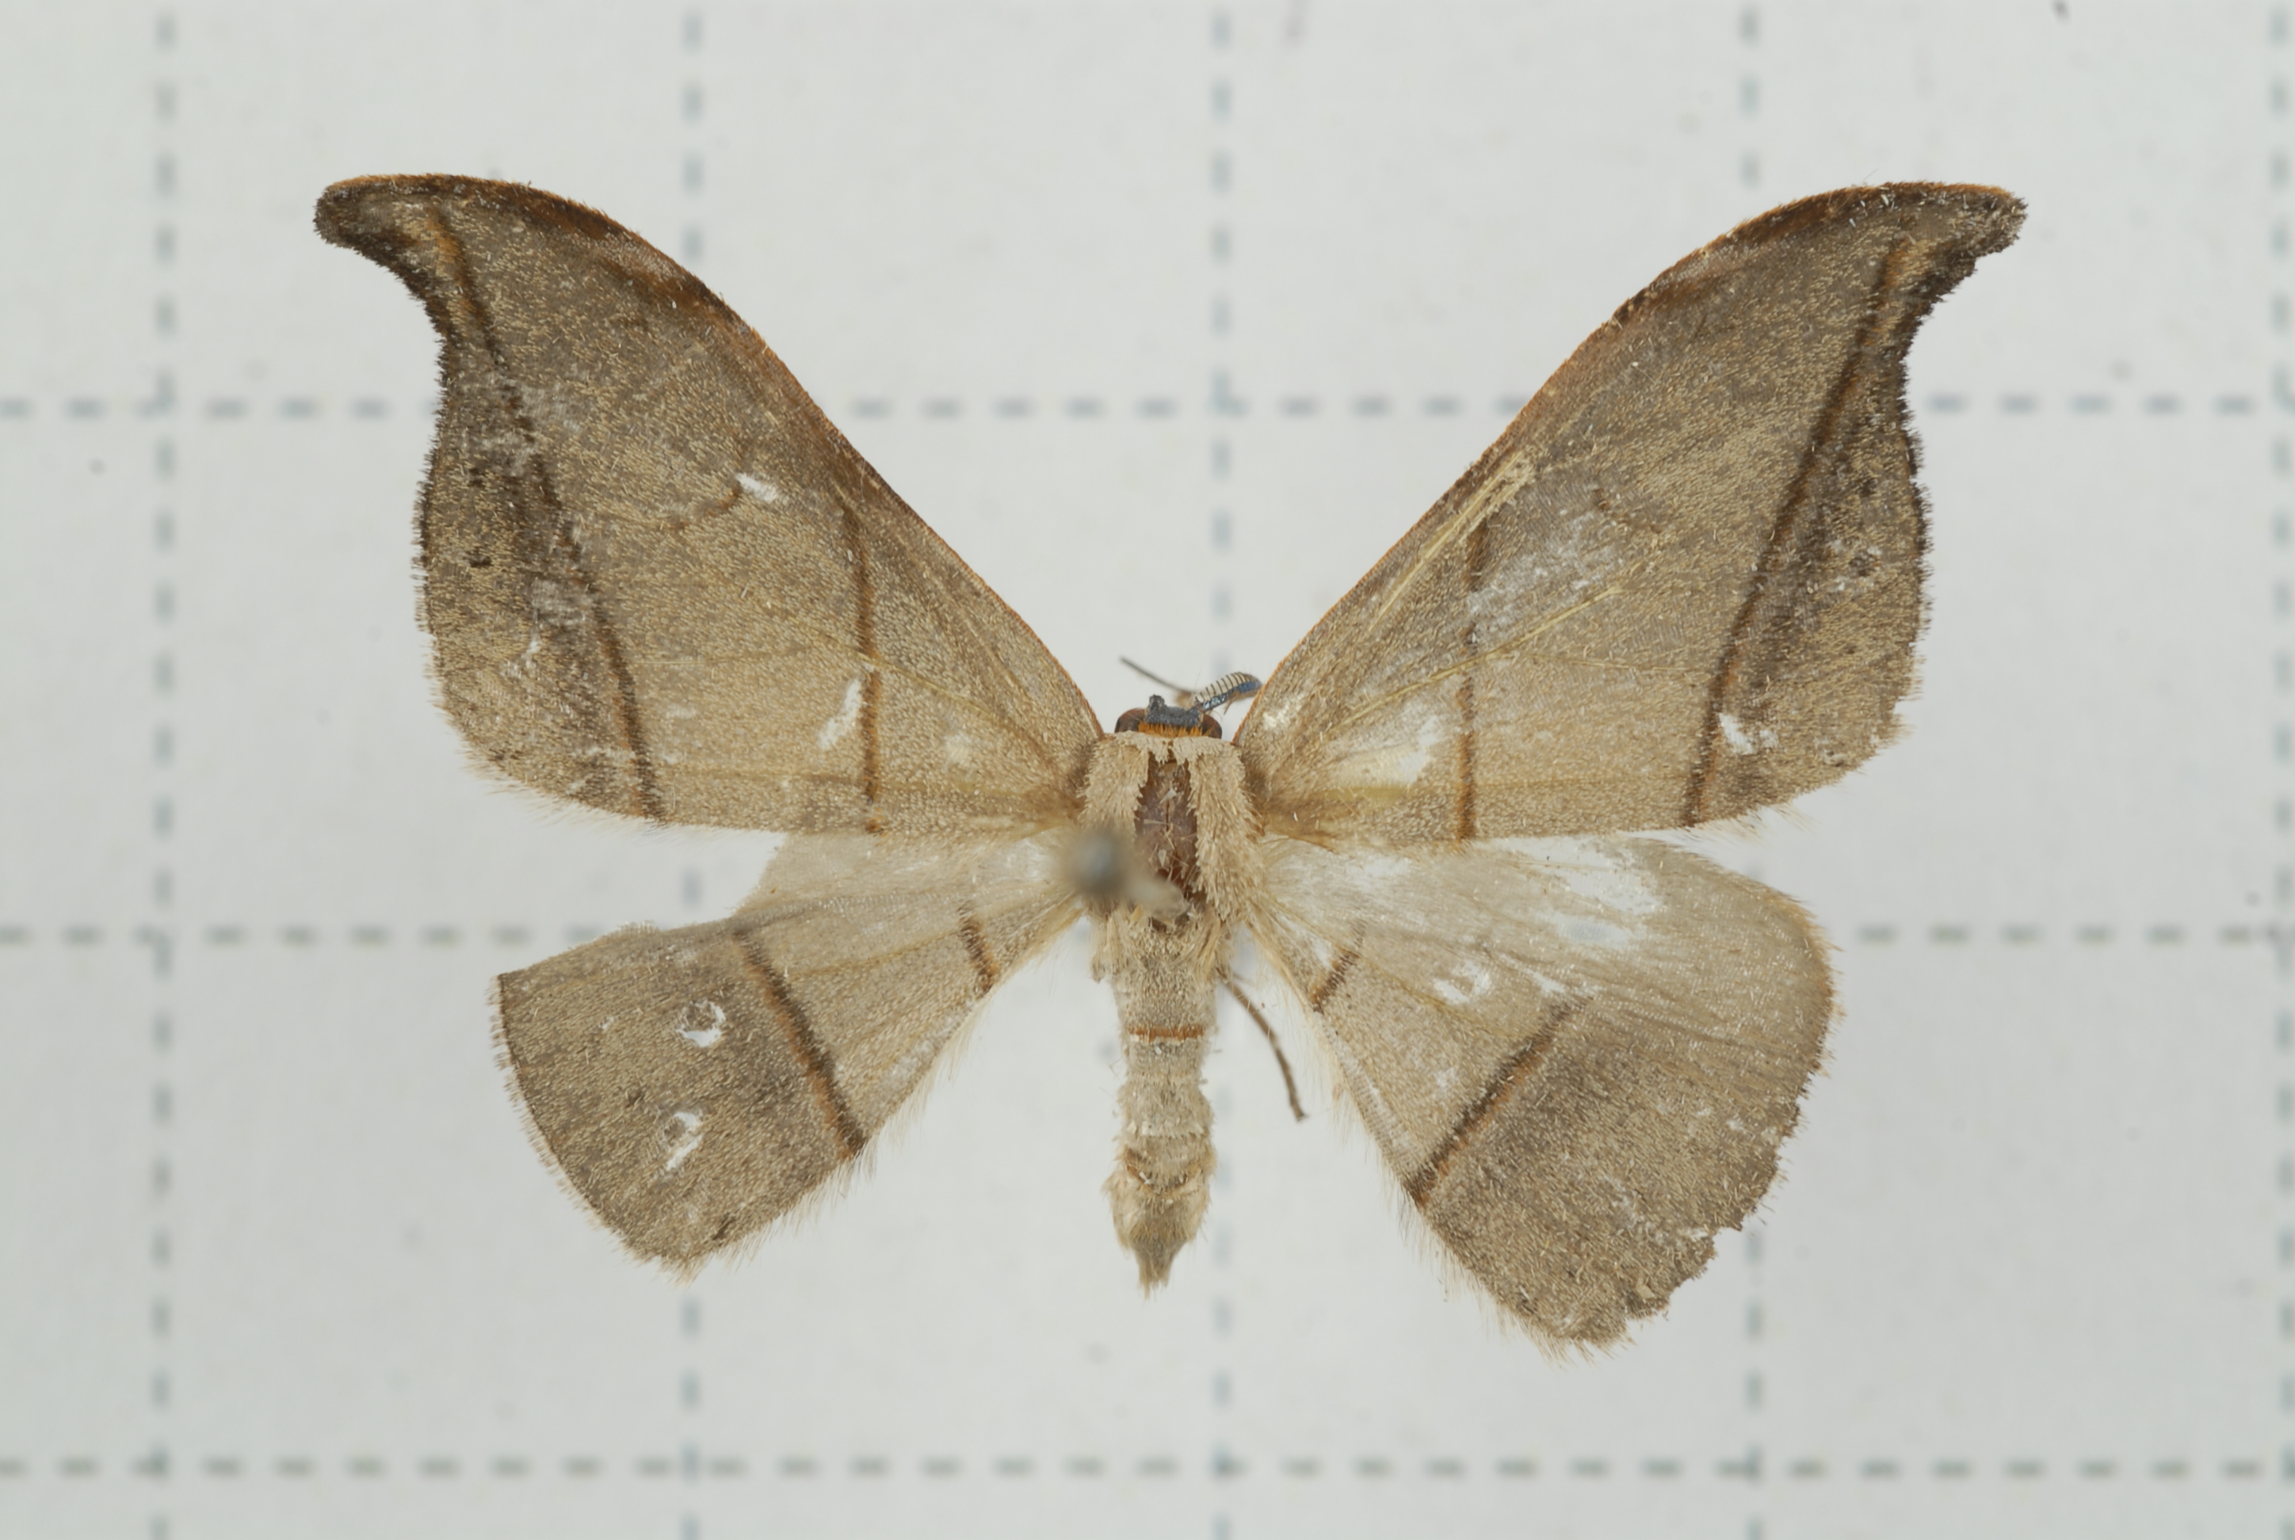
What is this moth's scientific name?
Nordstromia semililacina
